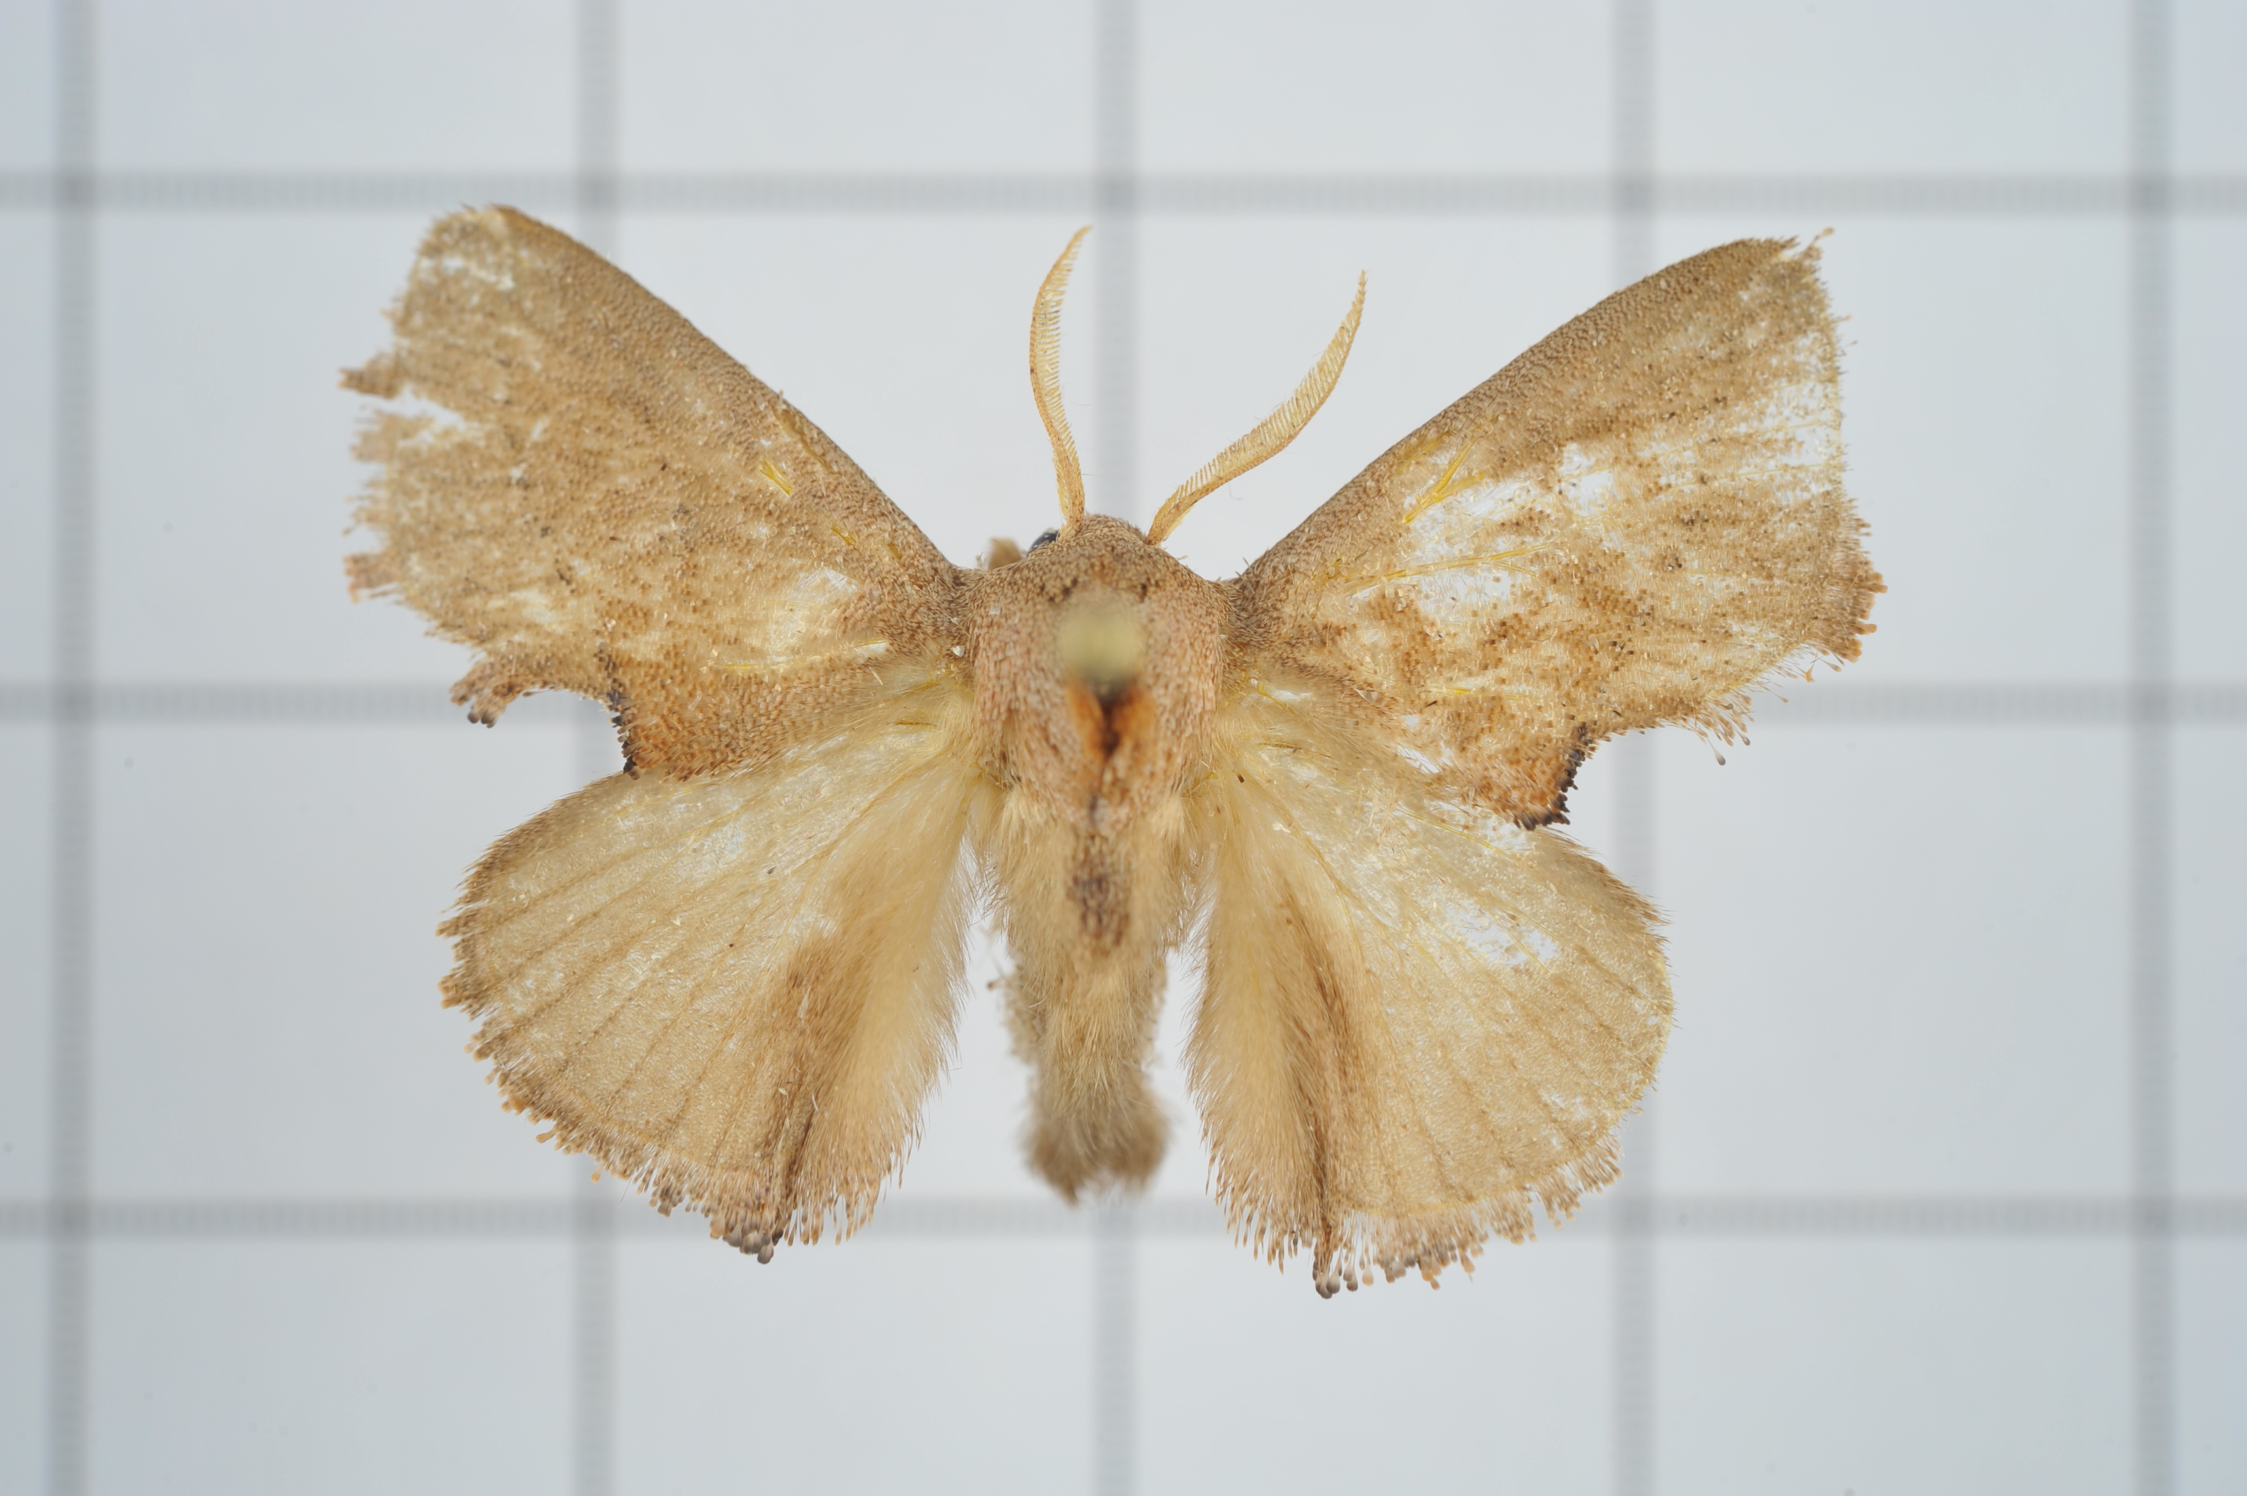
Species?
Rhamnosa uniformis
